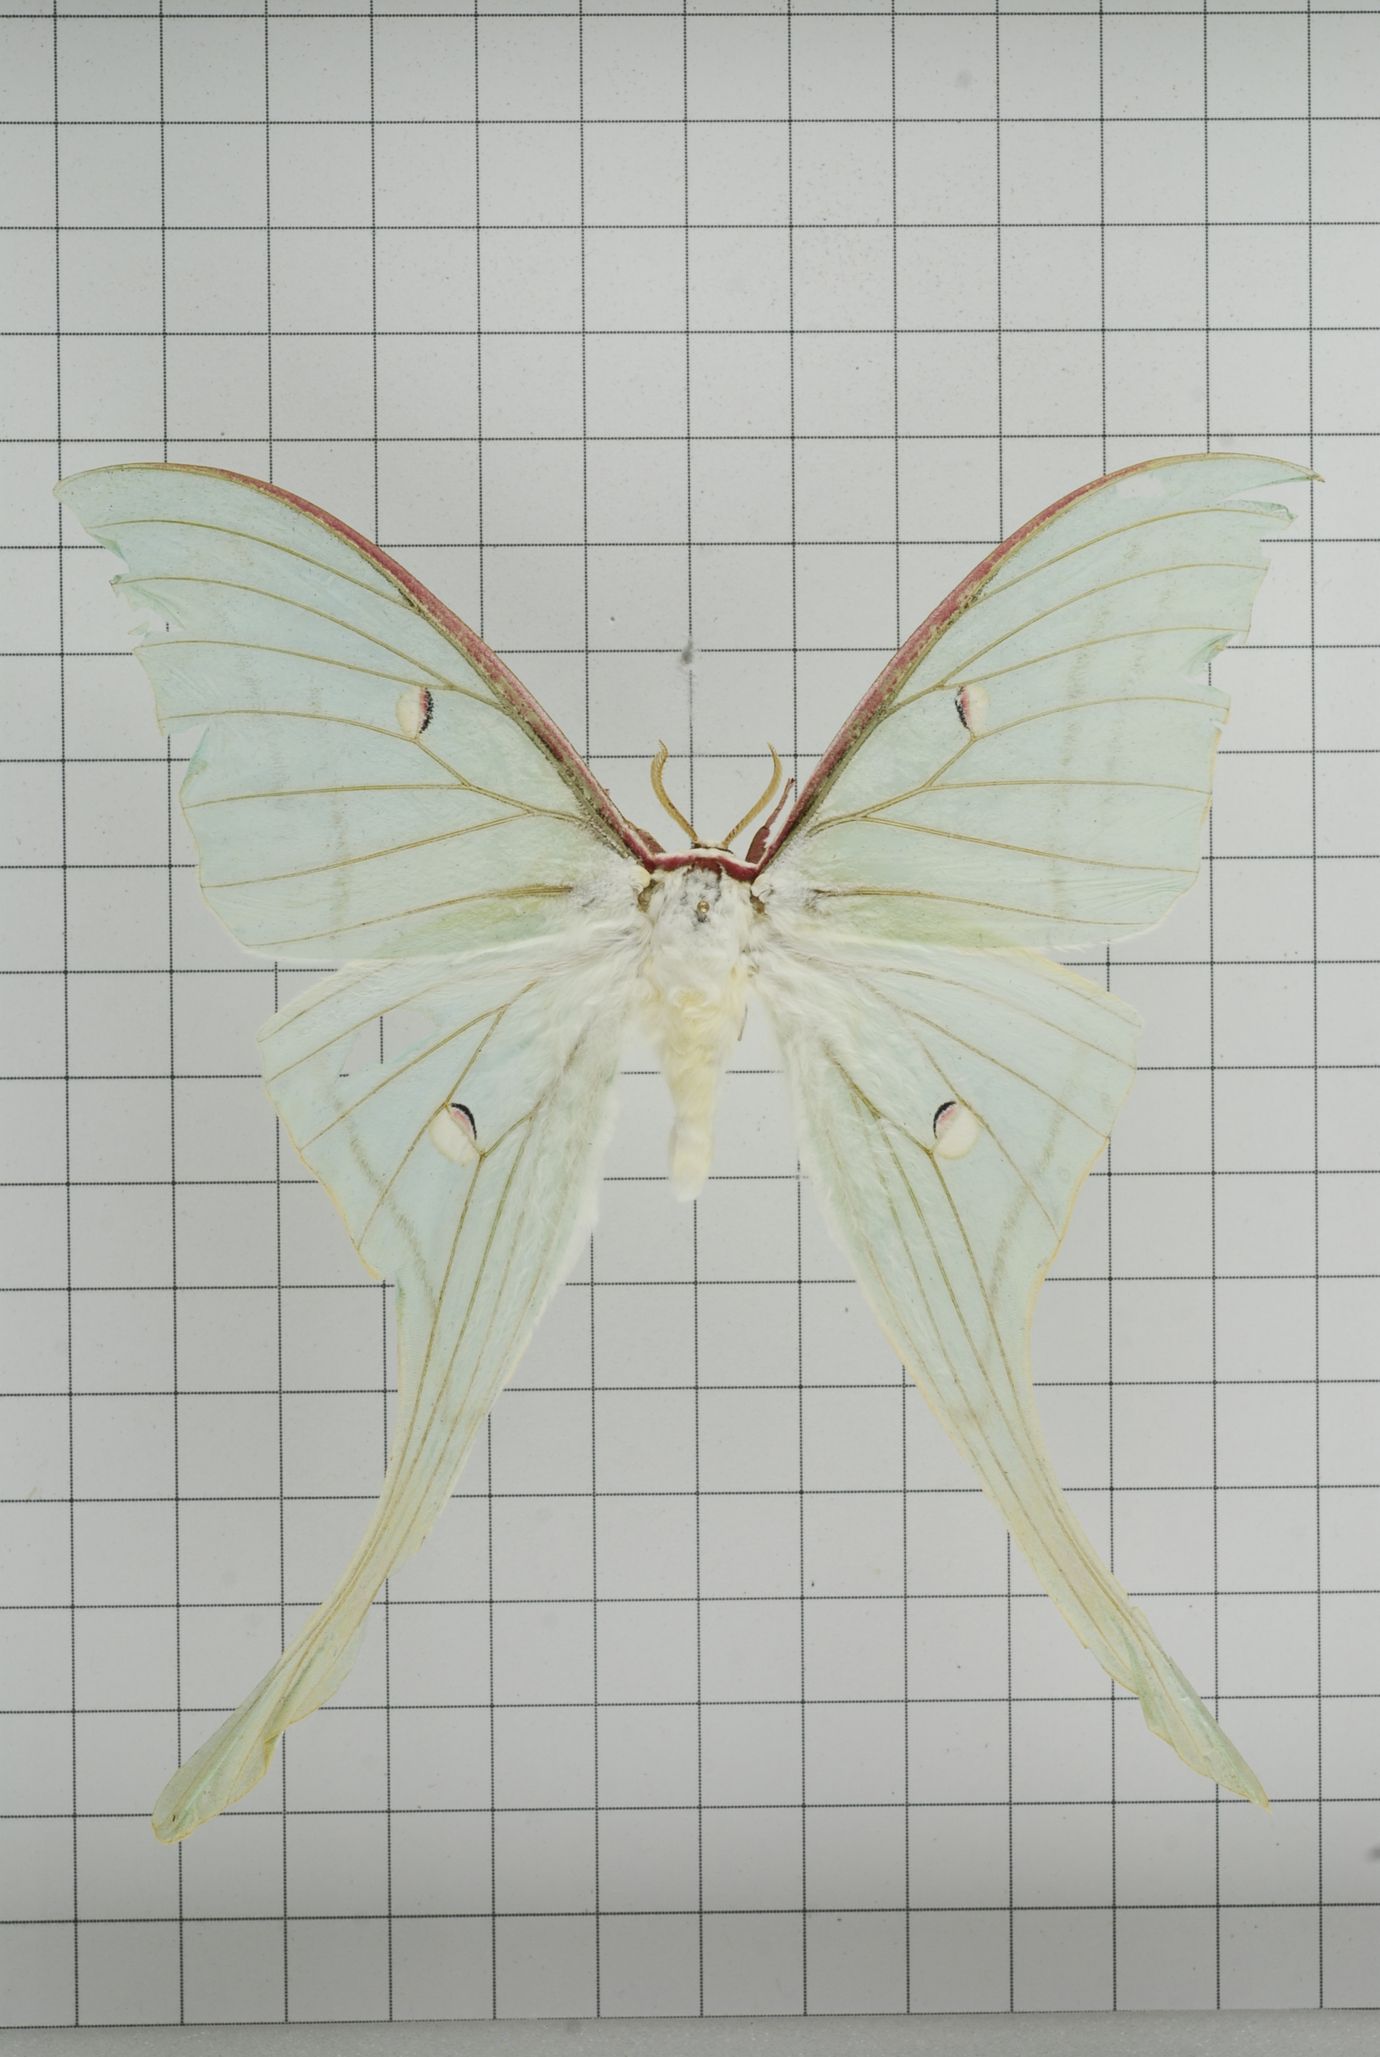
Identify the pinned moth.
Actias ningpoana ningtaiwana
